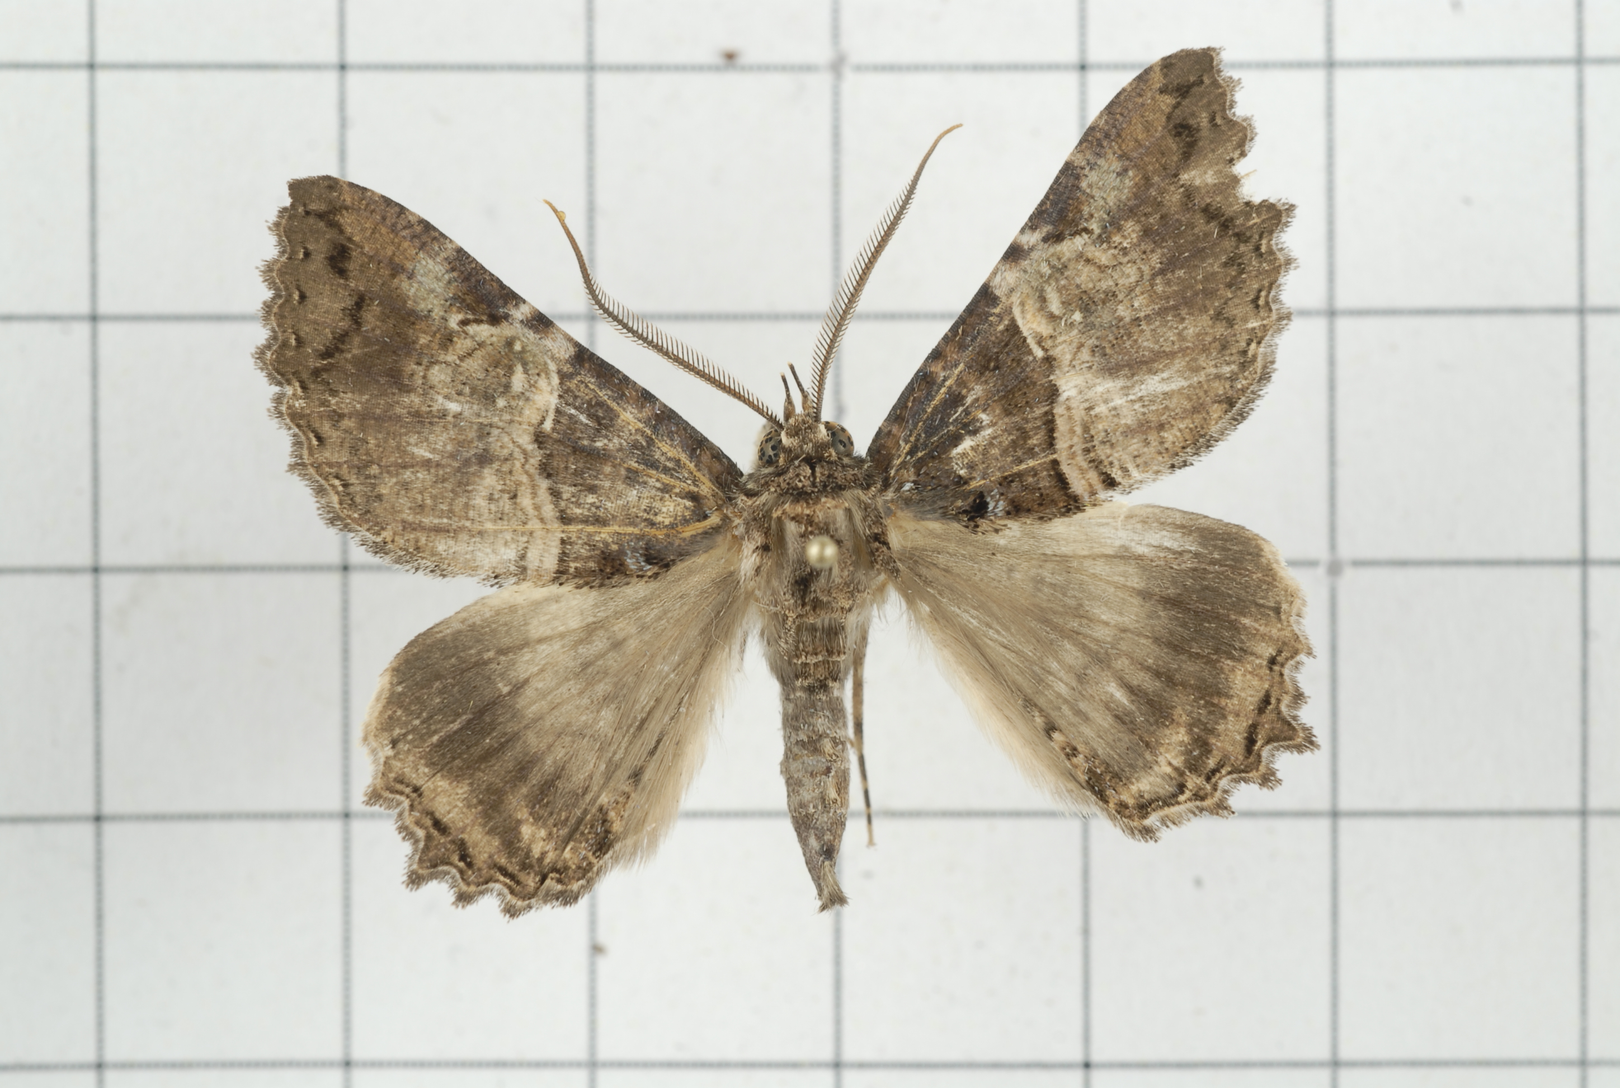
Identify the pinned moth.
Daddala lucilla
